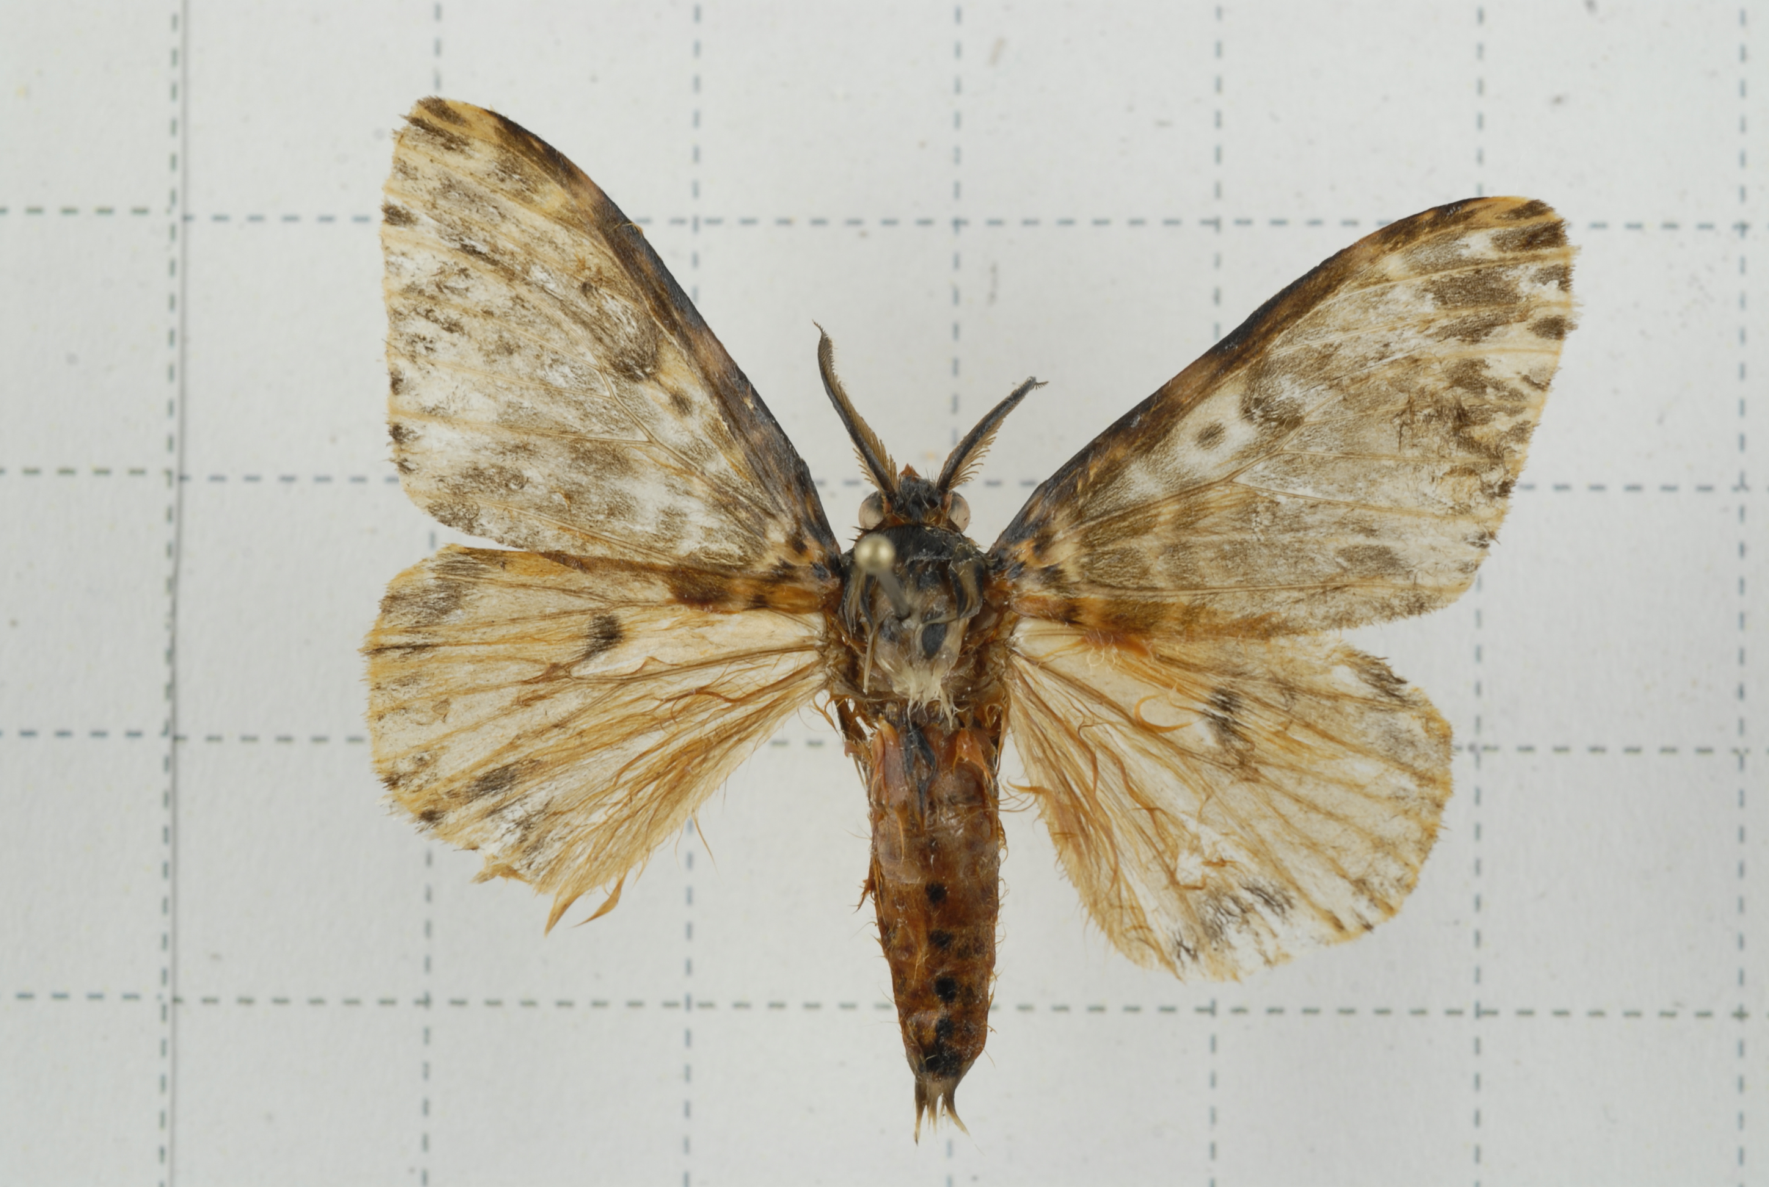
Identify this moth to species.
Lymantria mathura subpallida
